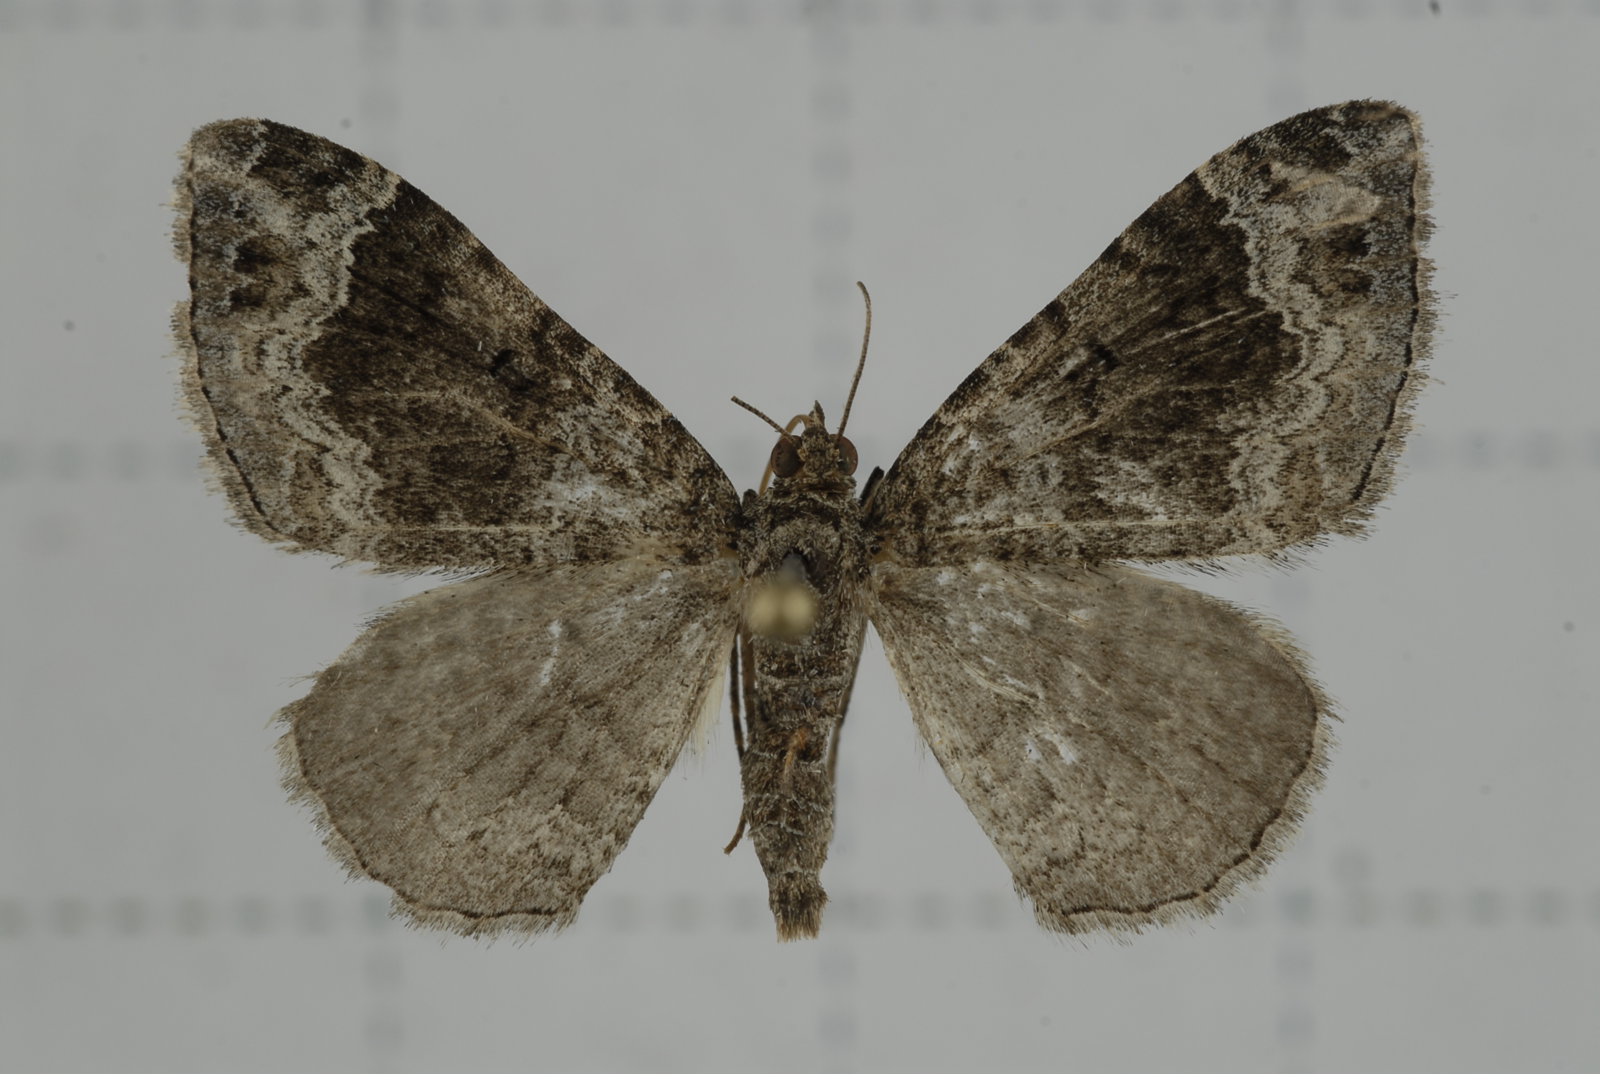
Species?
Xanthorhoe saturata
